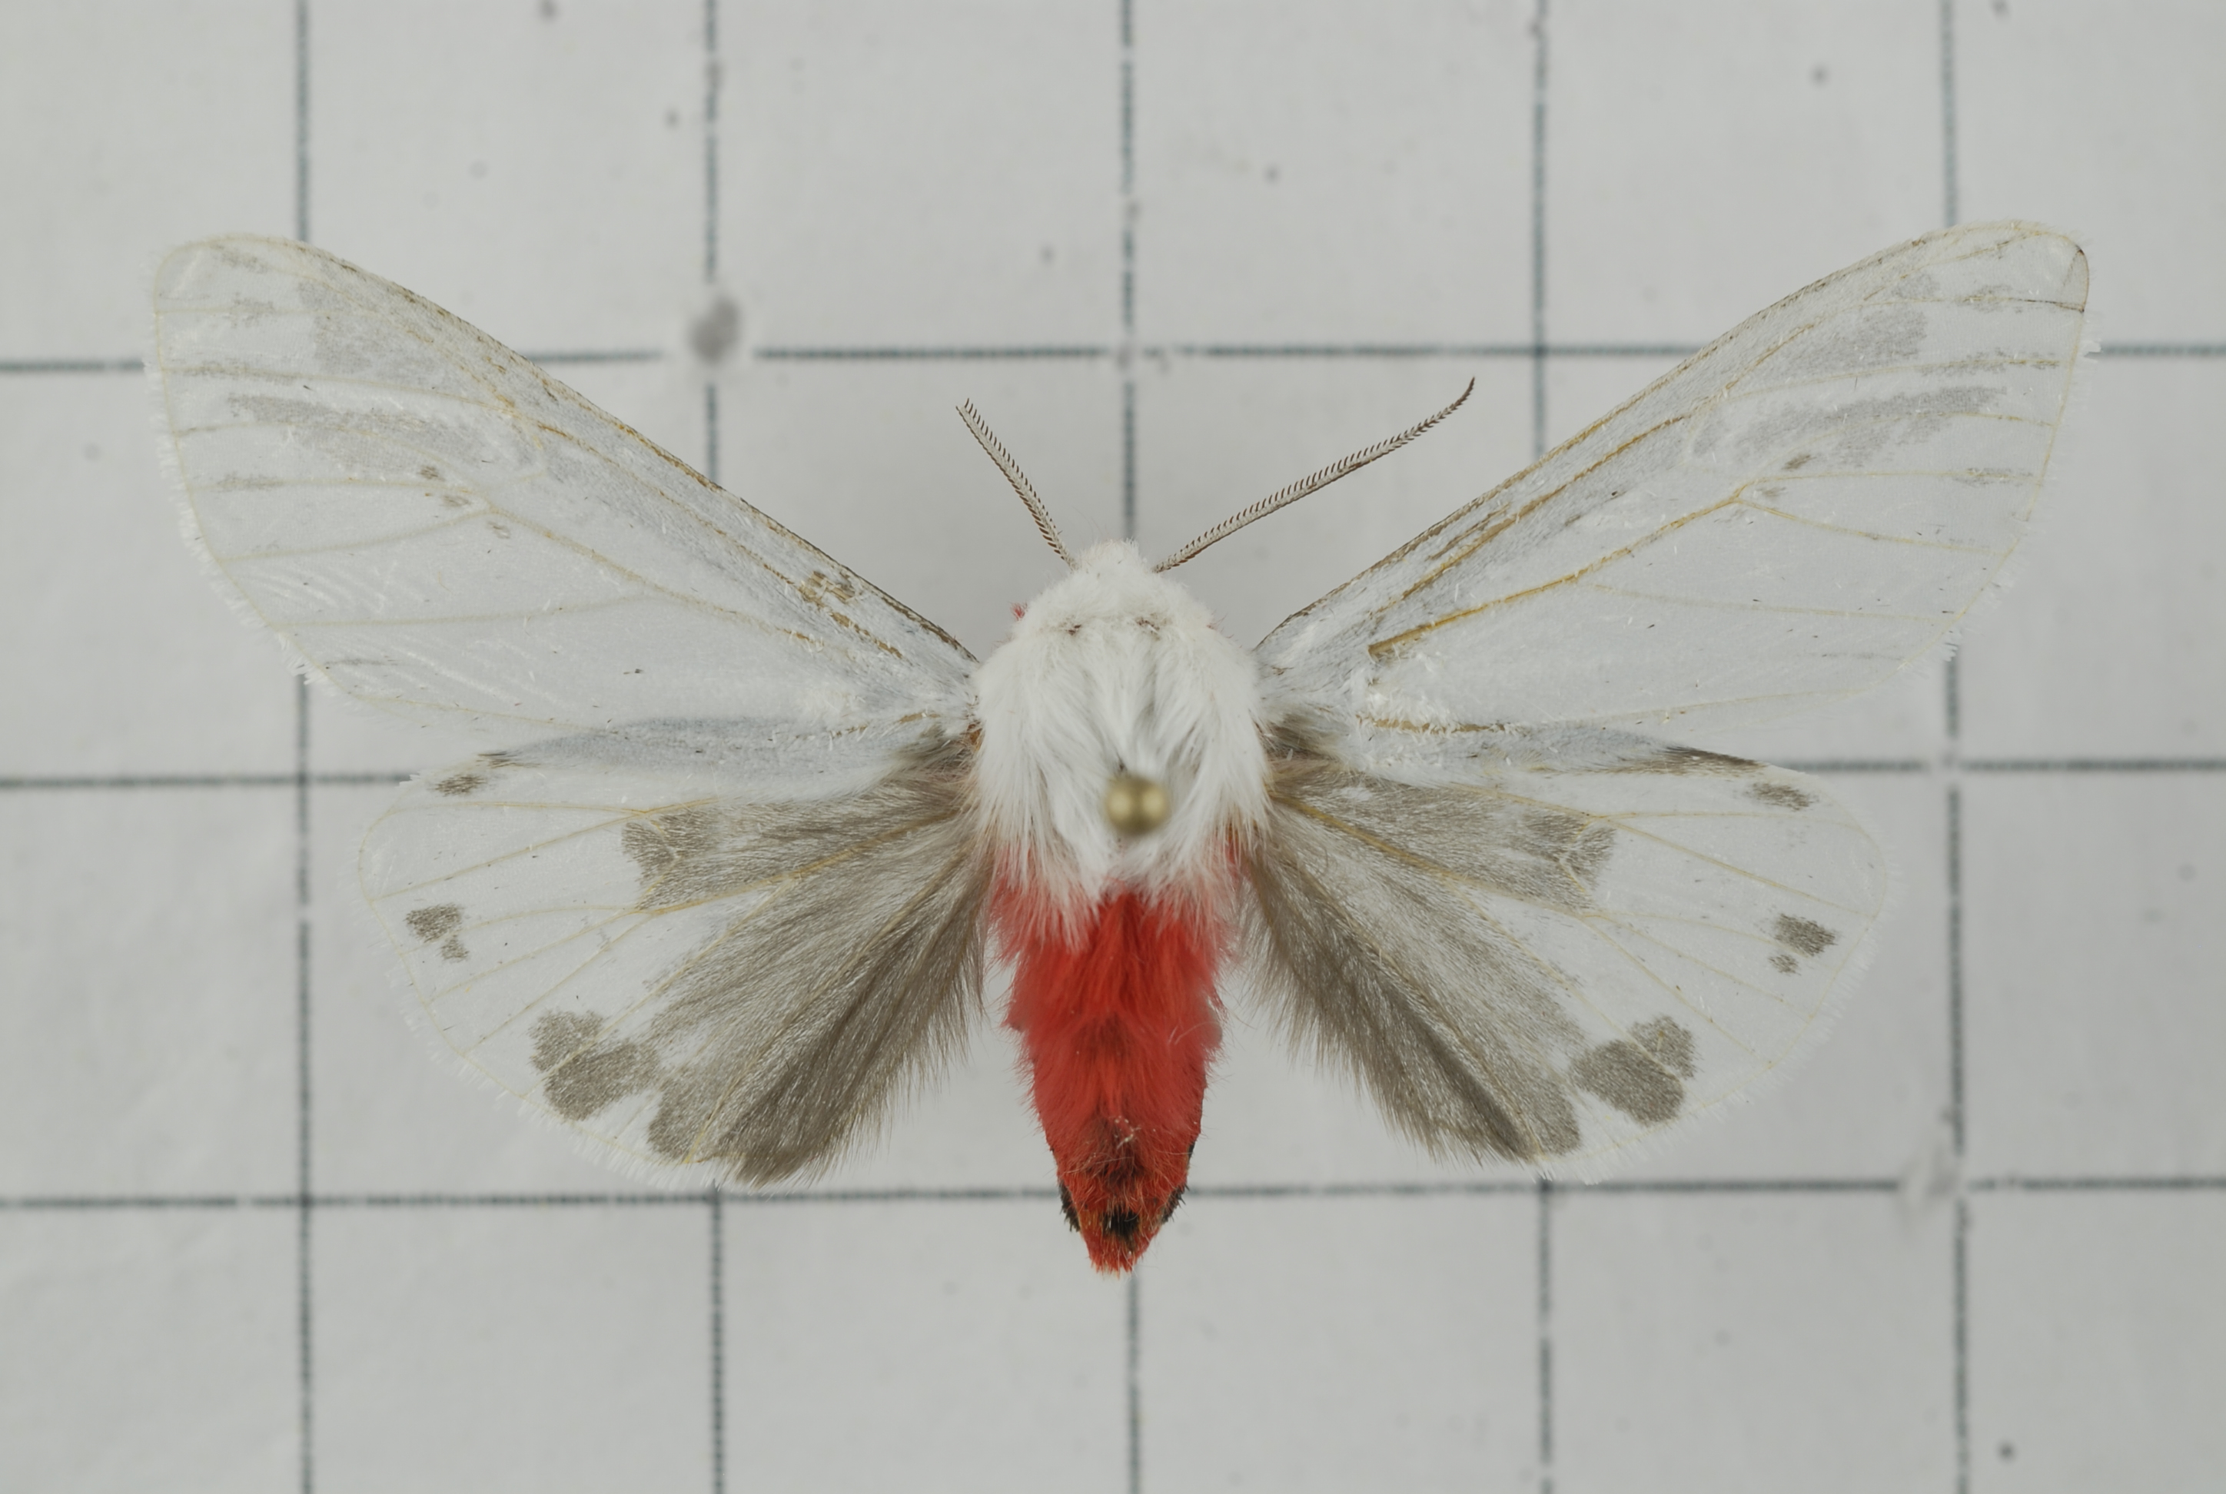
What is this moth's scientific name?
Argyarctia fuscobasalis
